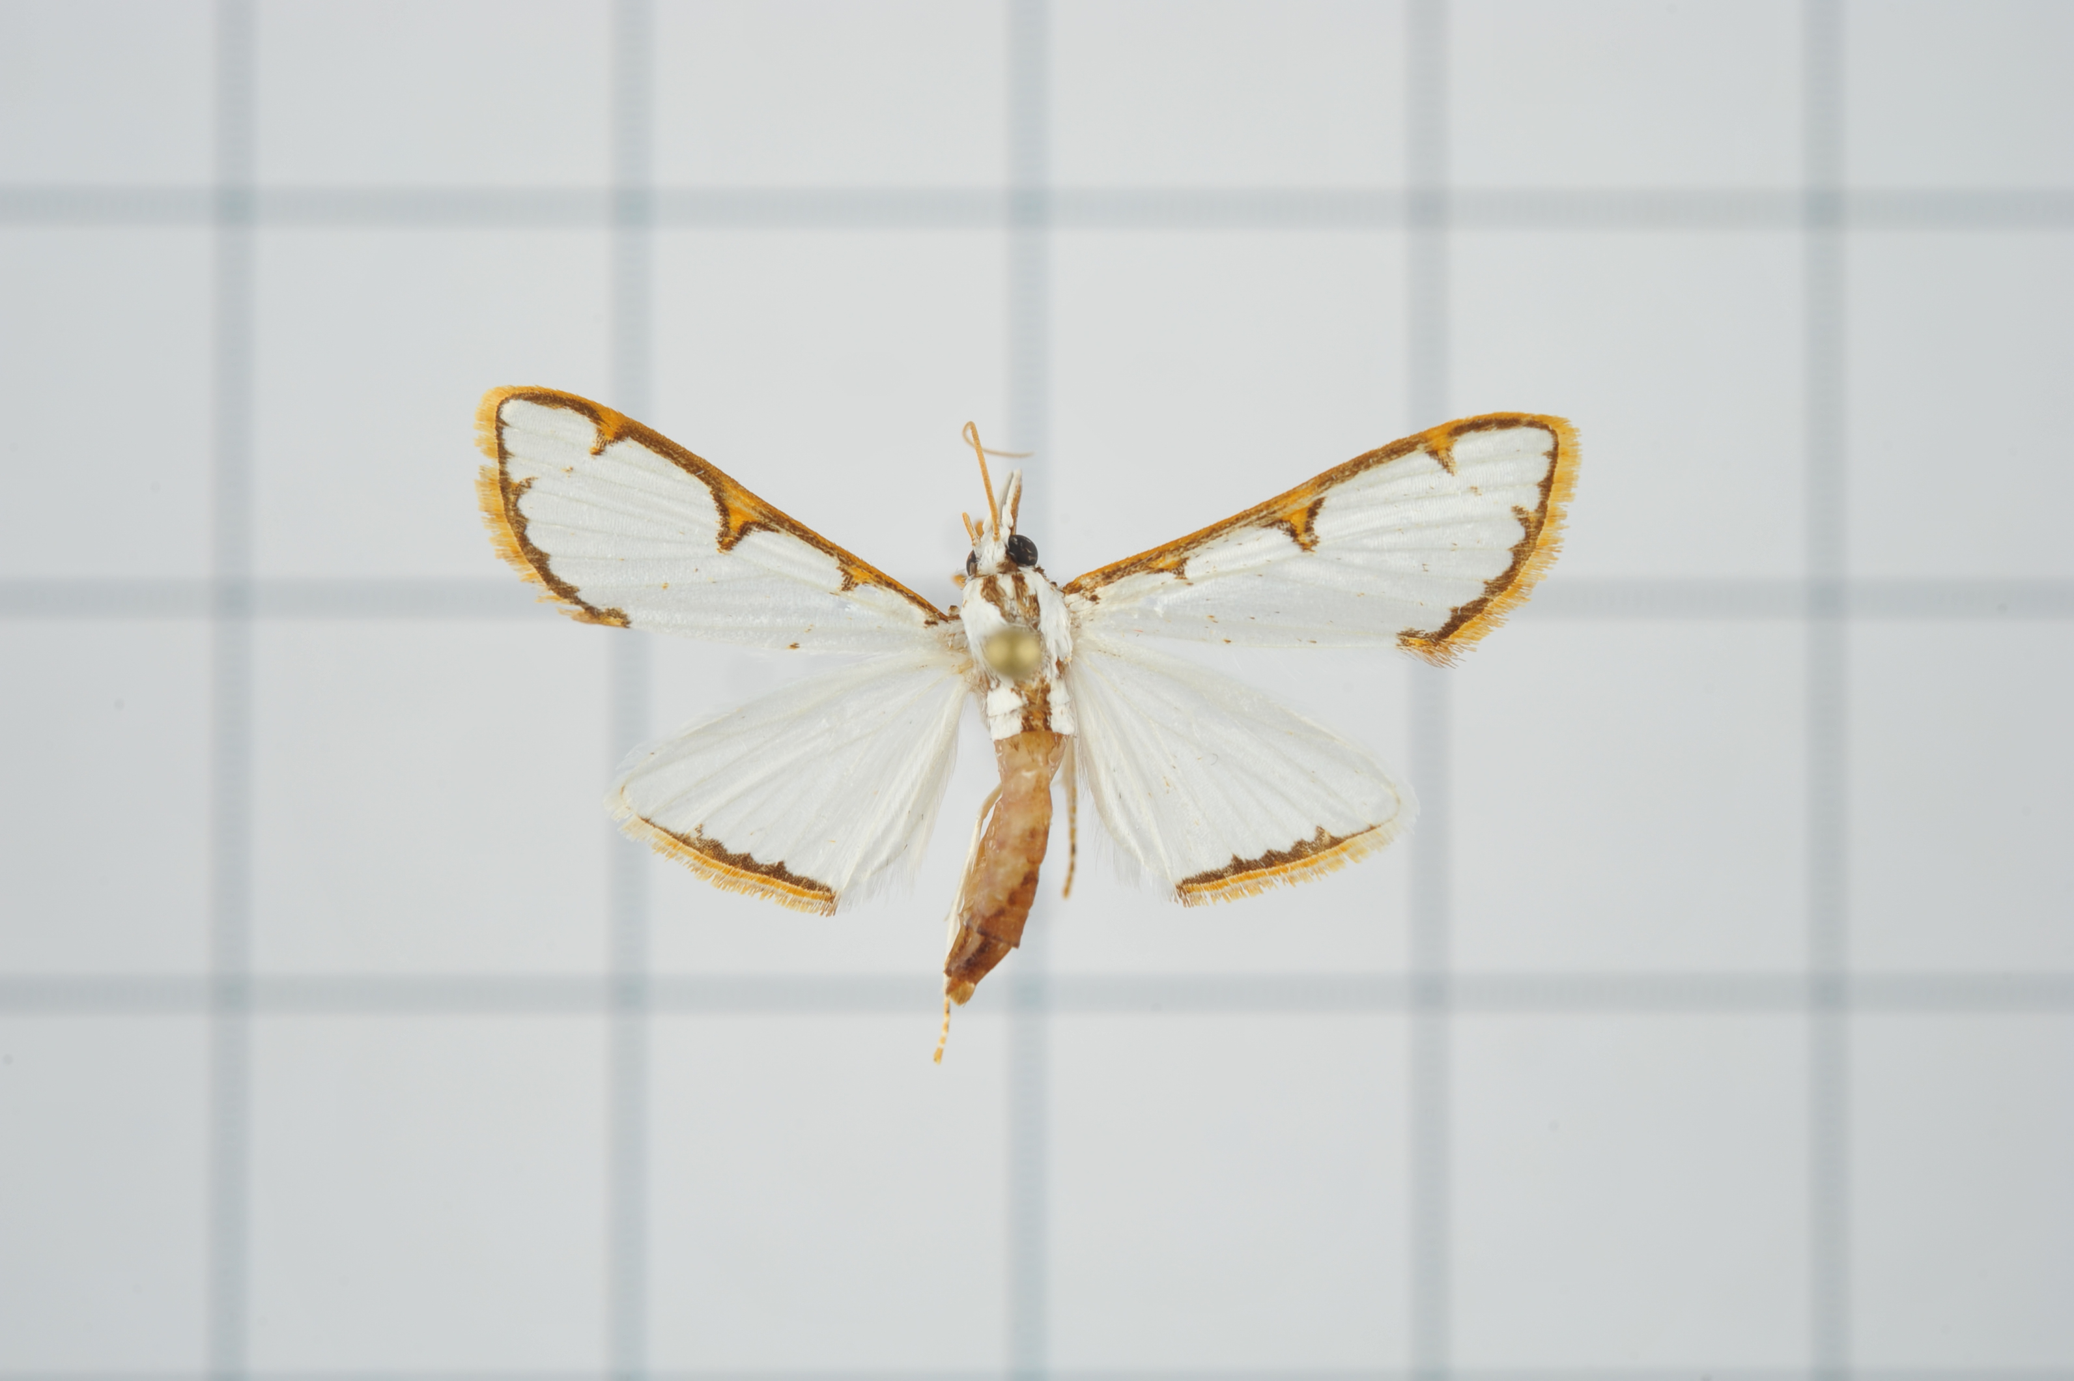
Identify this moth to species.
Cirrhochrista spinuella
